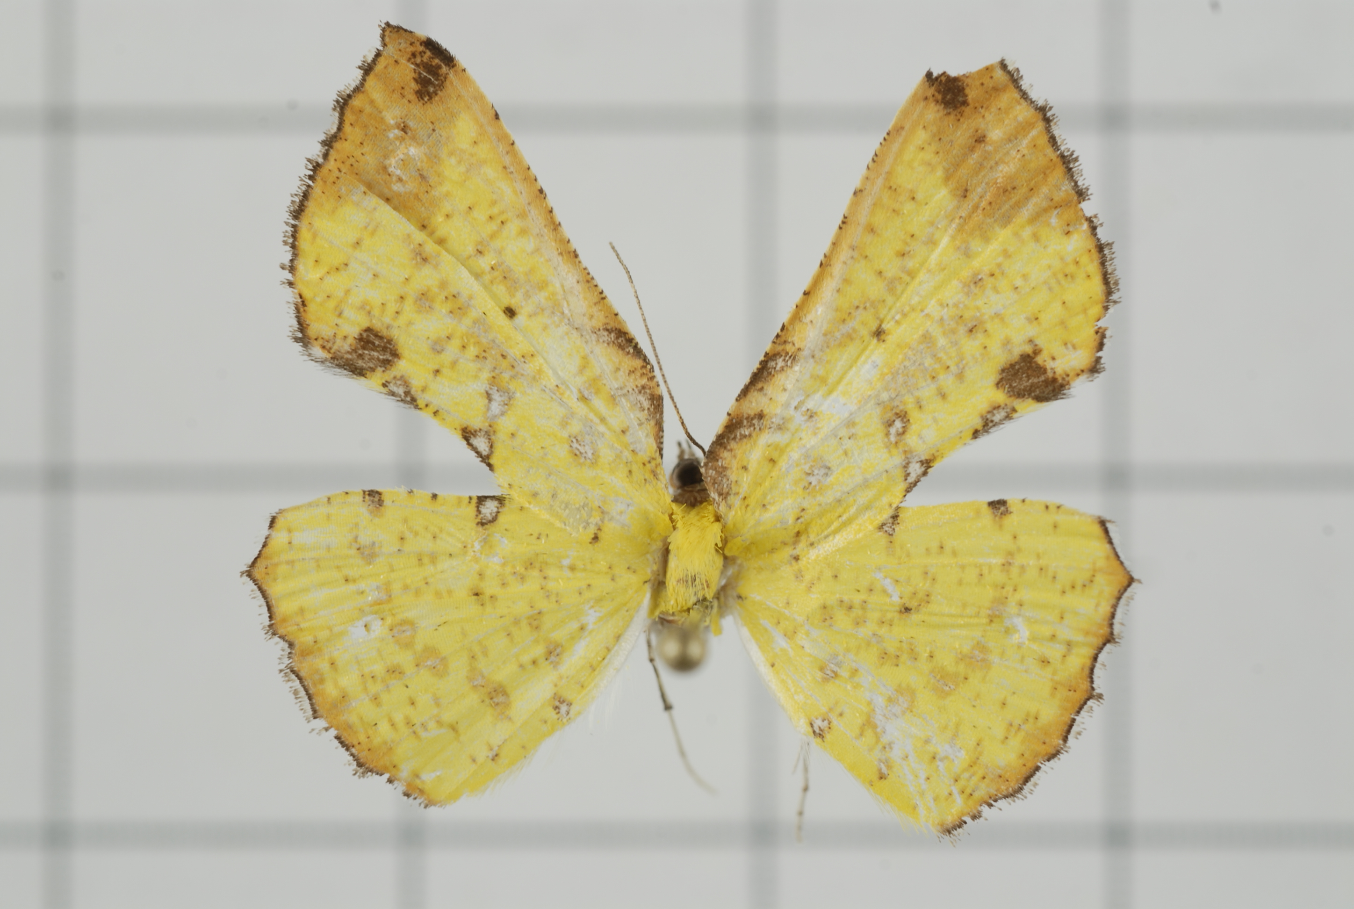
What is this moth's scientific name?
Corymica arnearia
